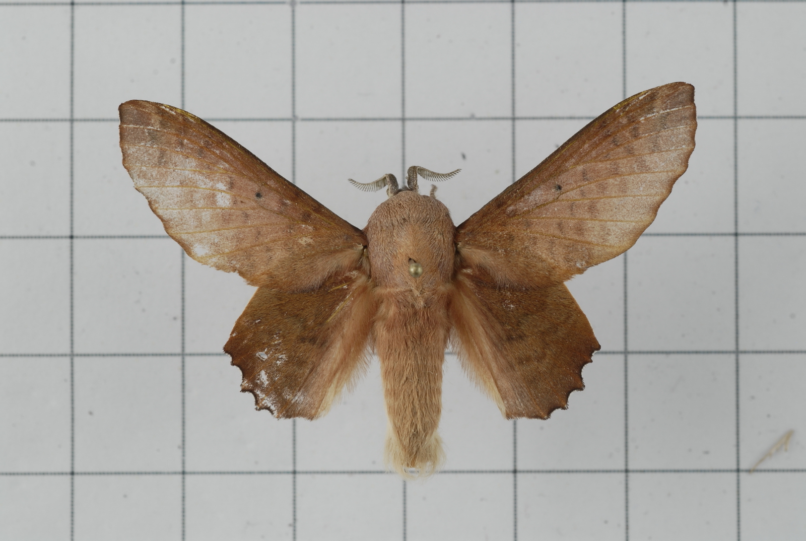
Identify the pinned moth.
Paradoxopla sinuata taiwana
